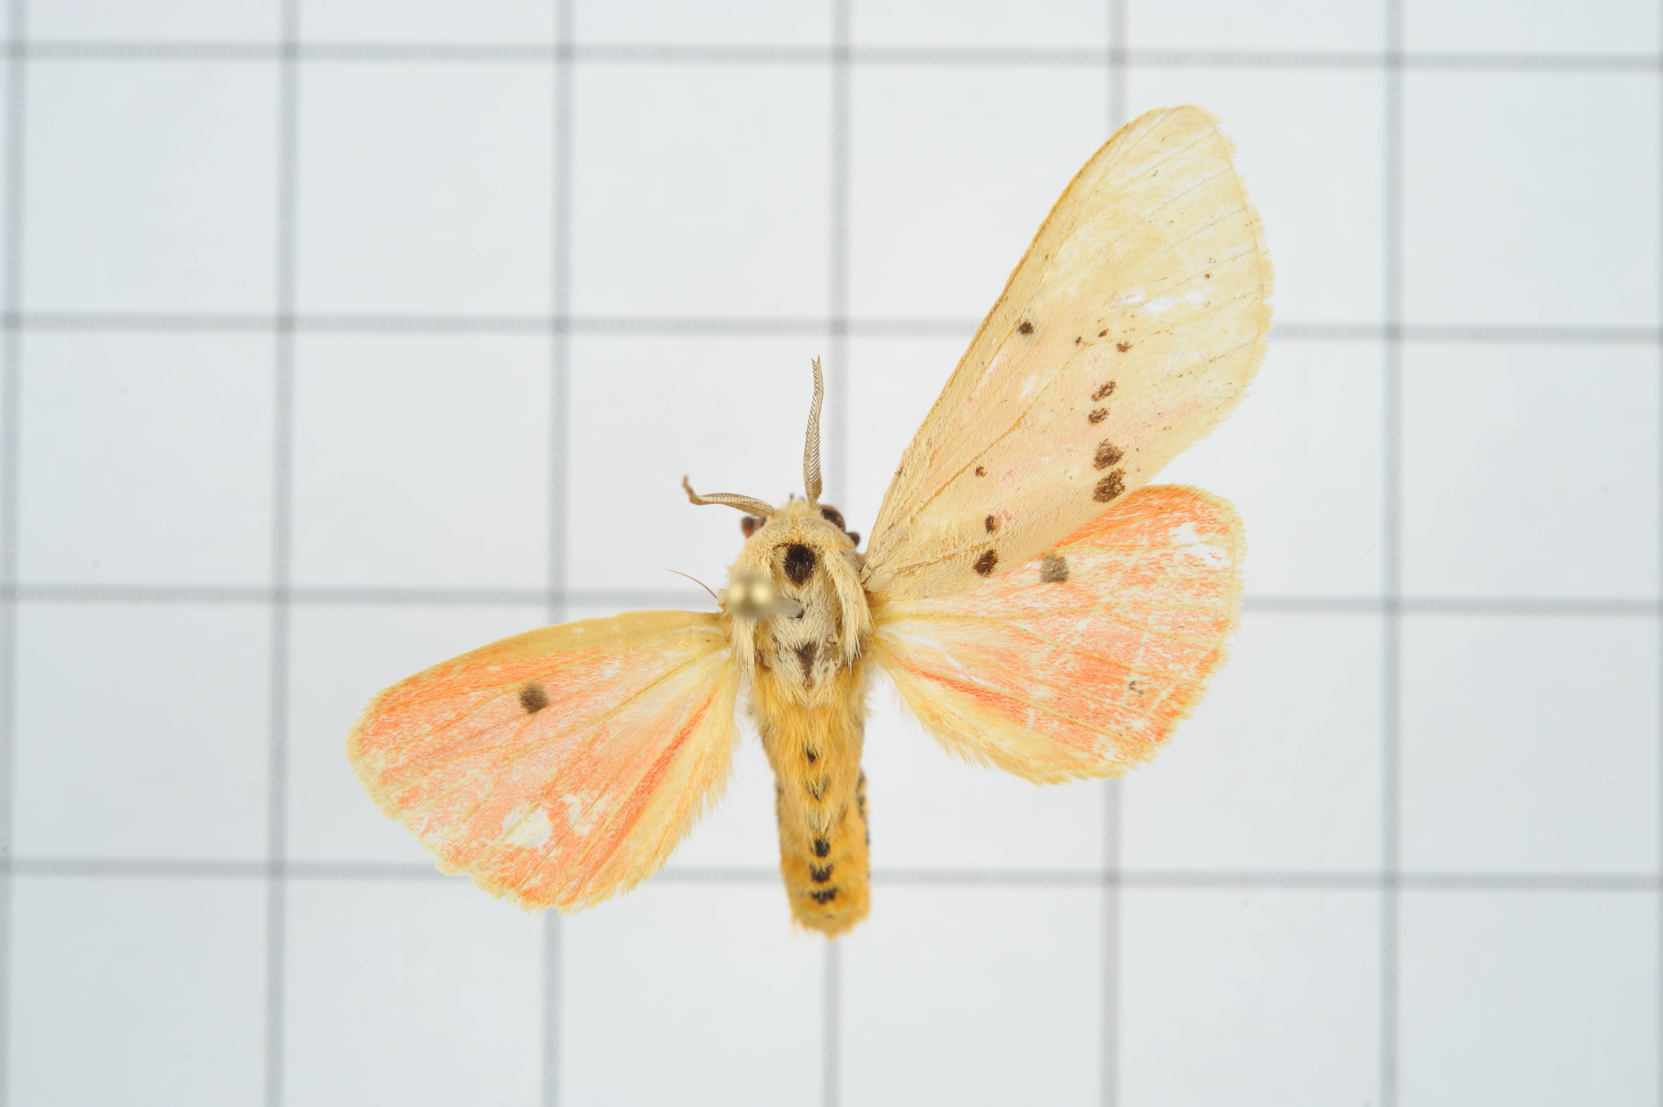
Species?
Spilarctia postrubida
